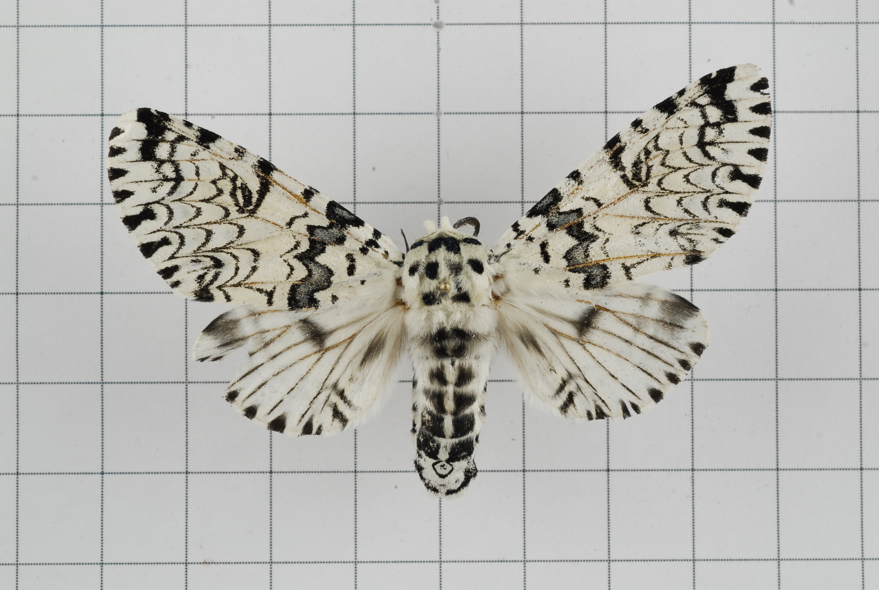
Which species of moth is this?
Kamalia tattakana
